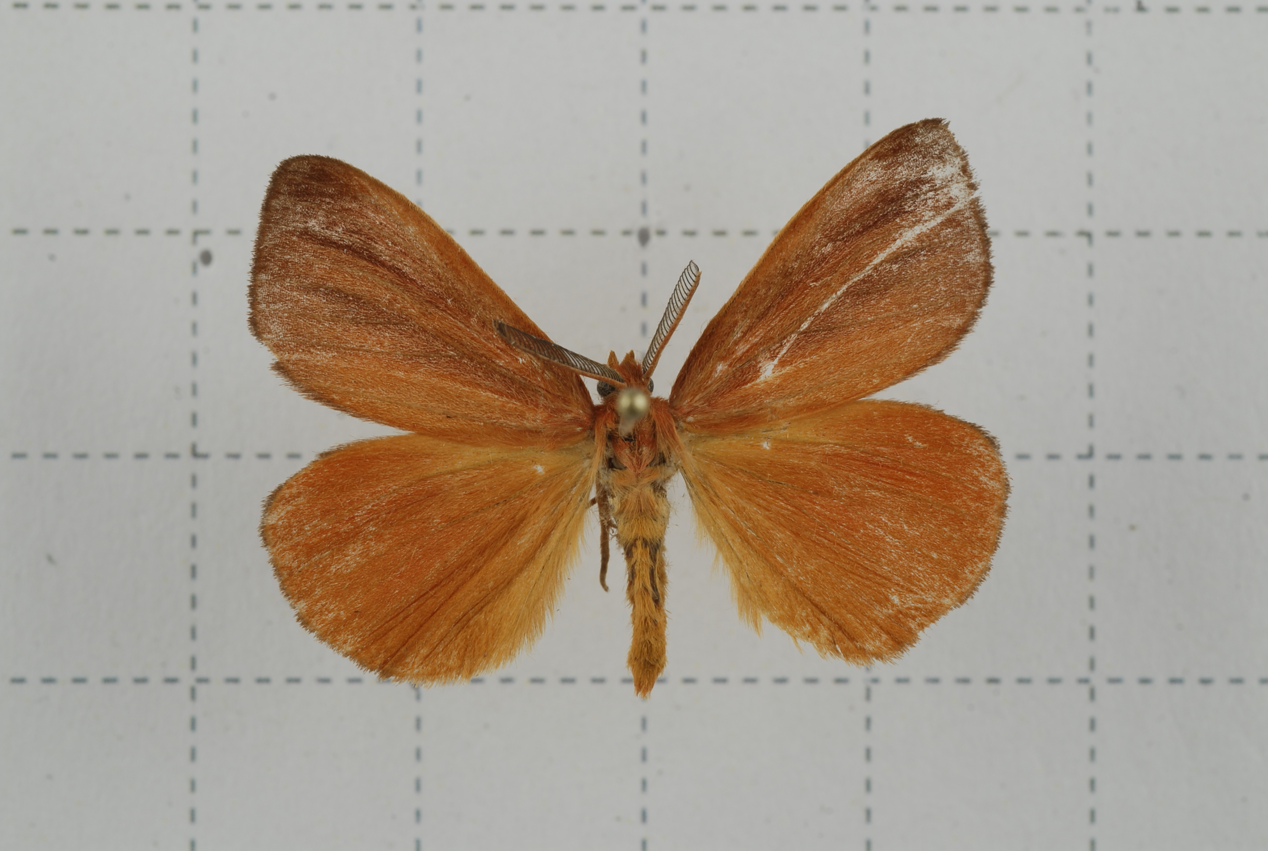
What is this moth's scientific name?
Pantana substrigosa
